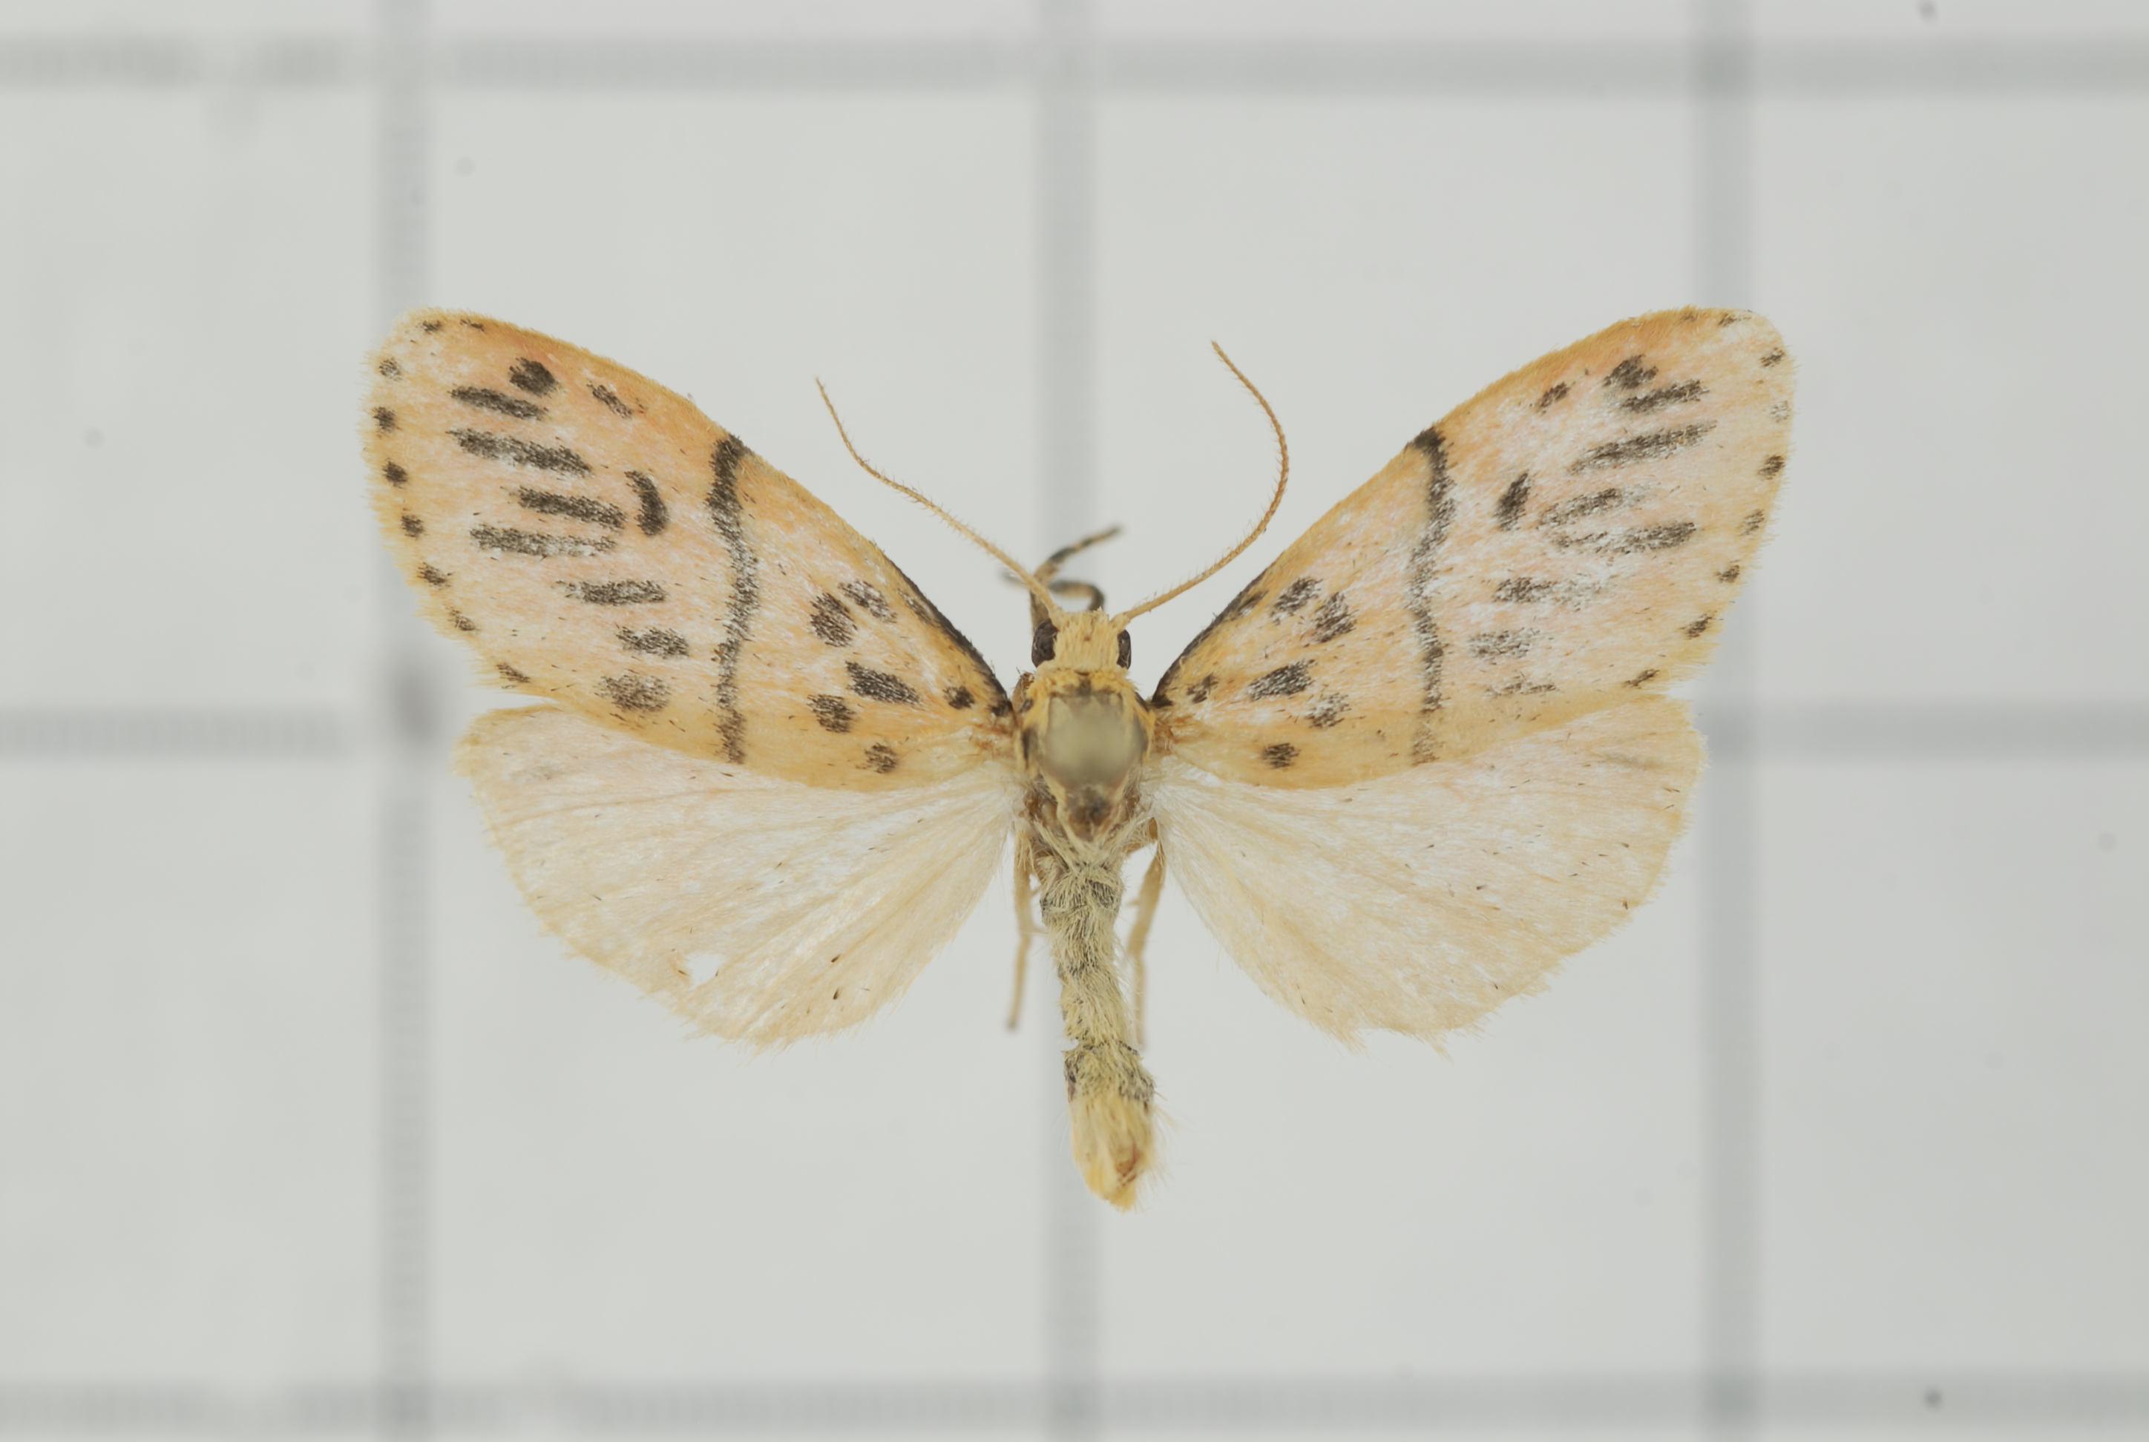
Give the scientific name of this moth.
Miltochrista acteola
